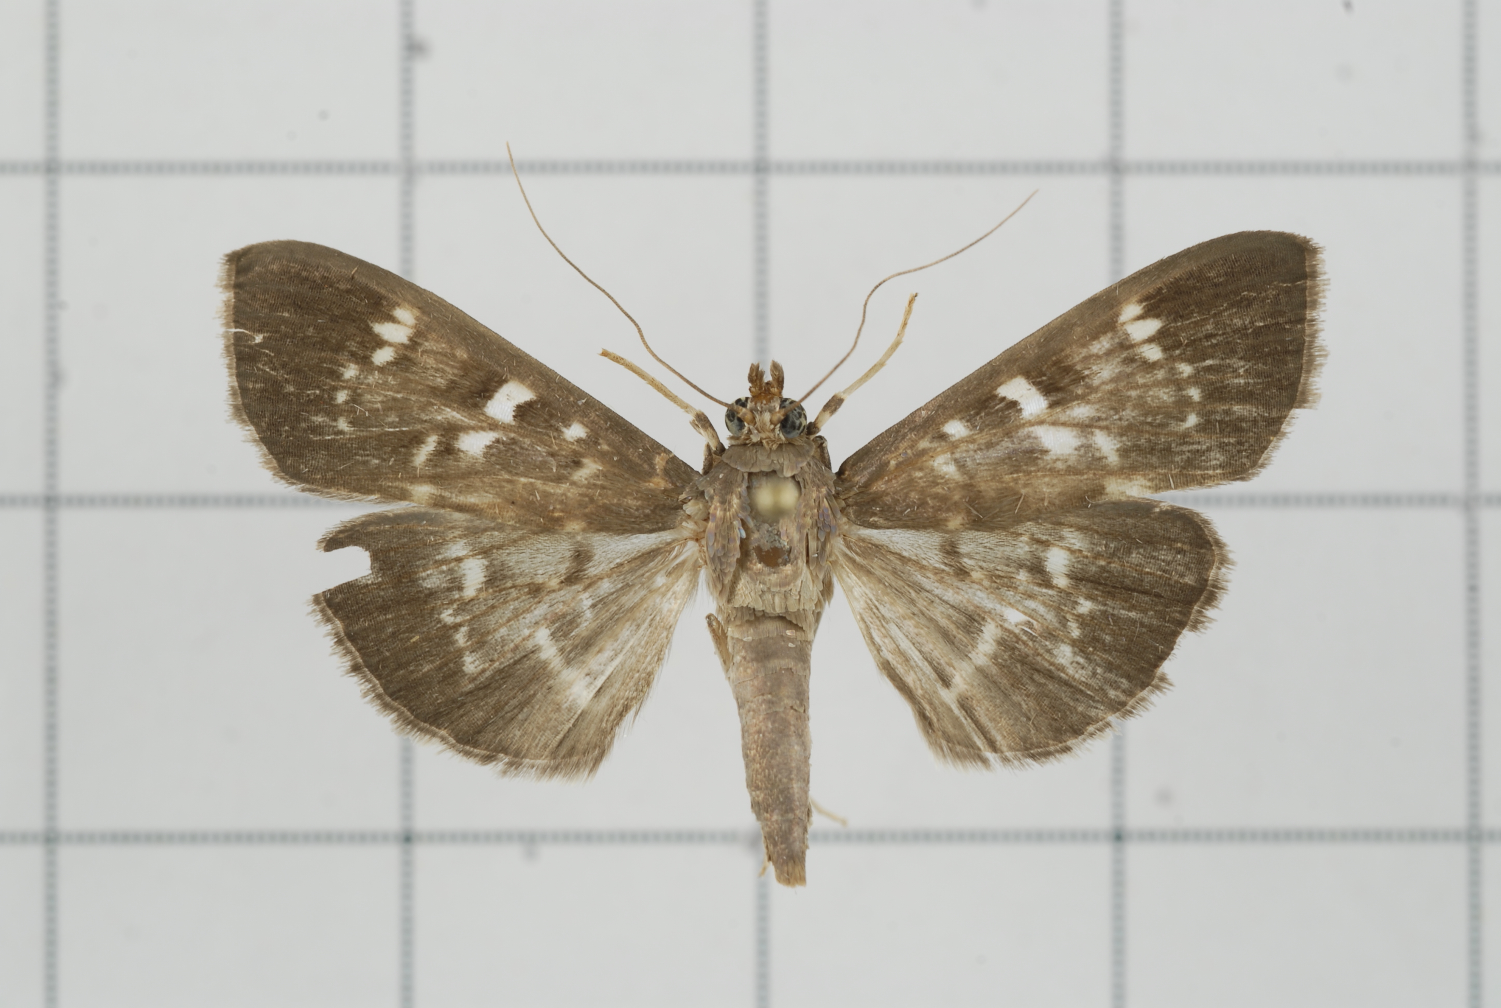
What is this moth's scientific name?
Prorodes mimica
